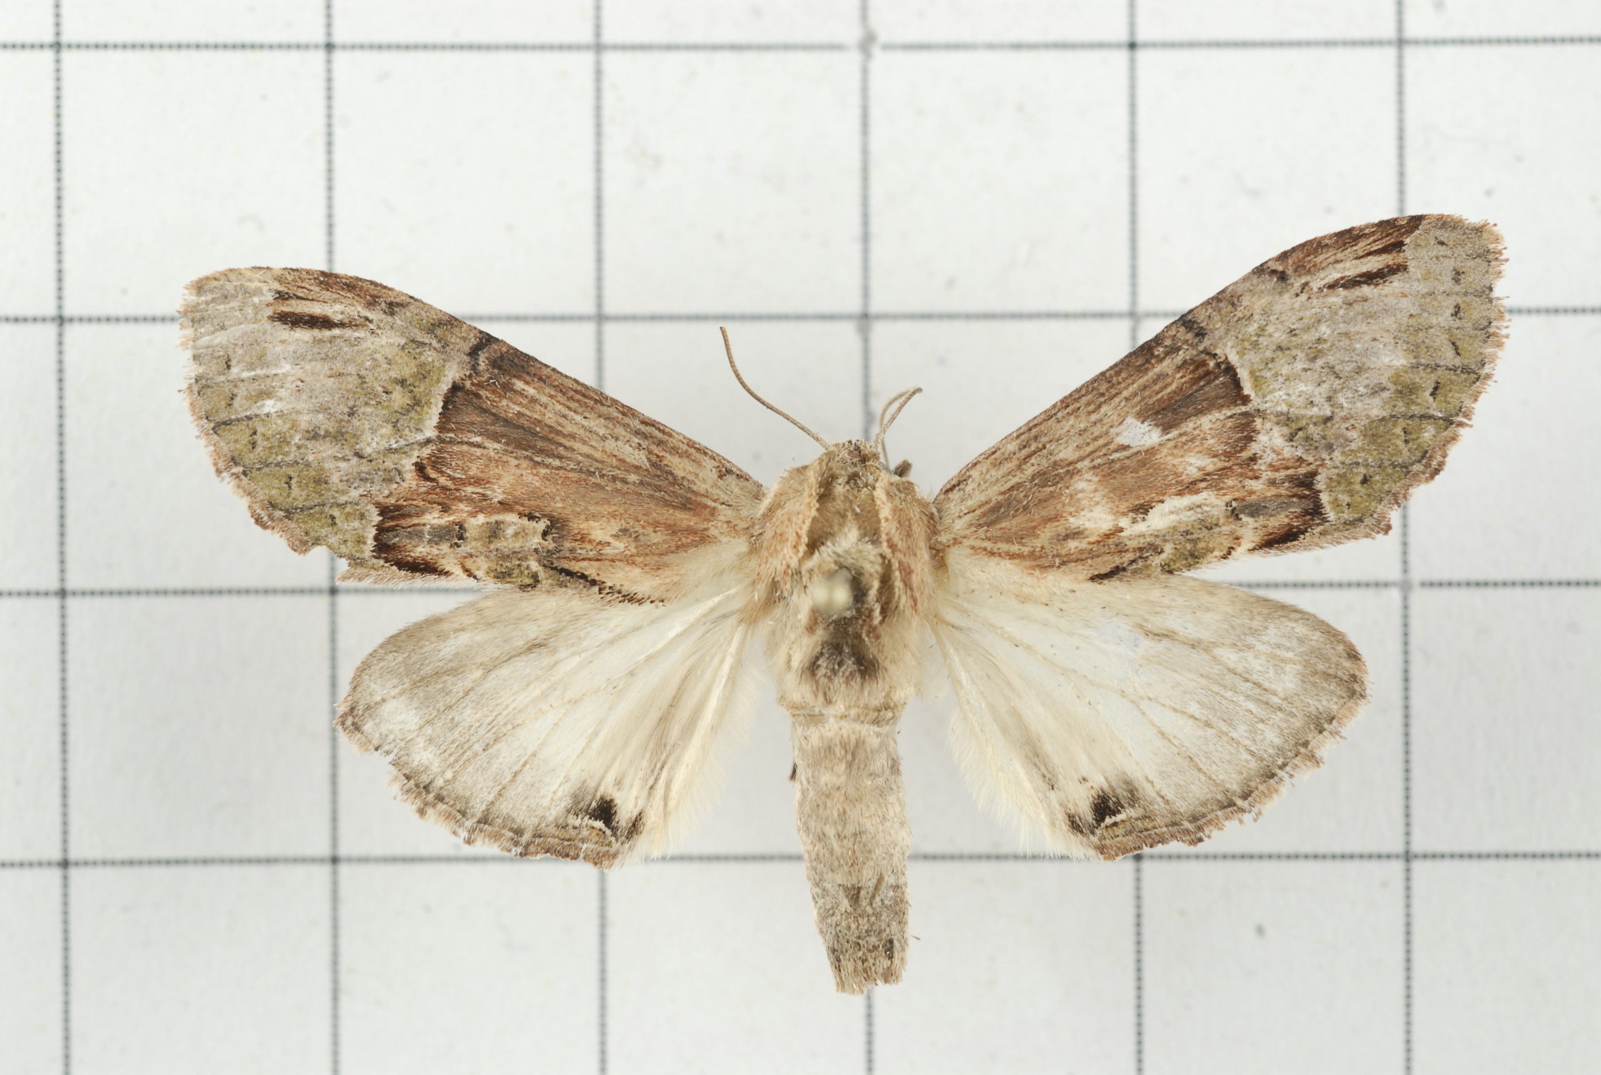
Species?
Chadisra bipartita
